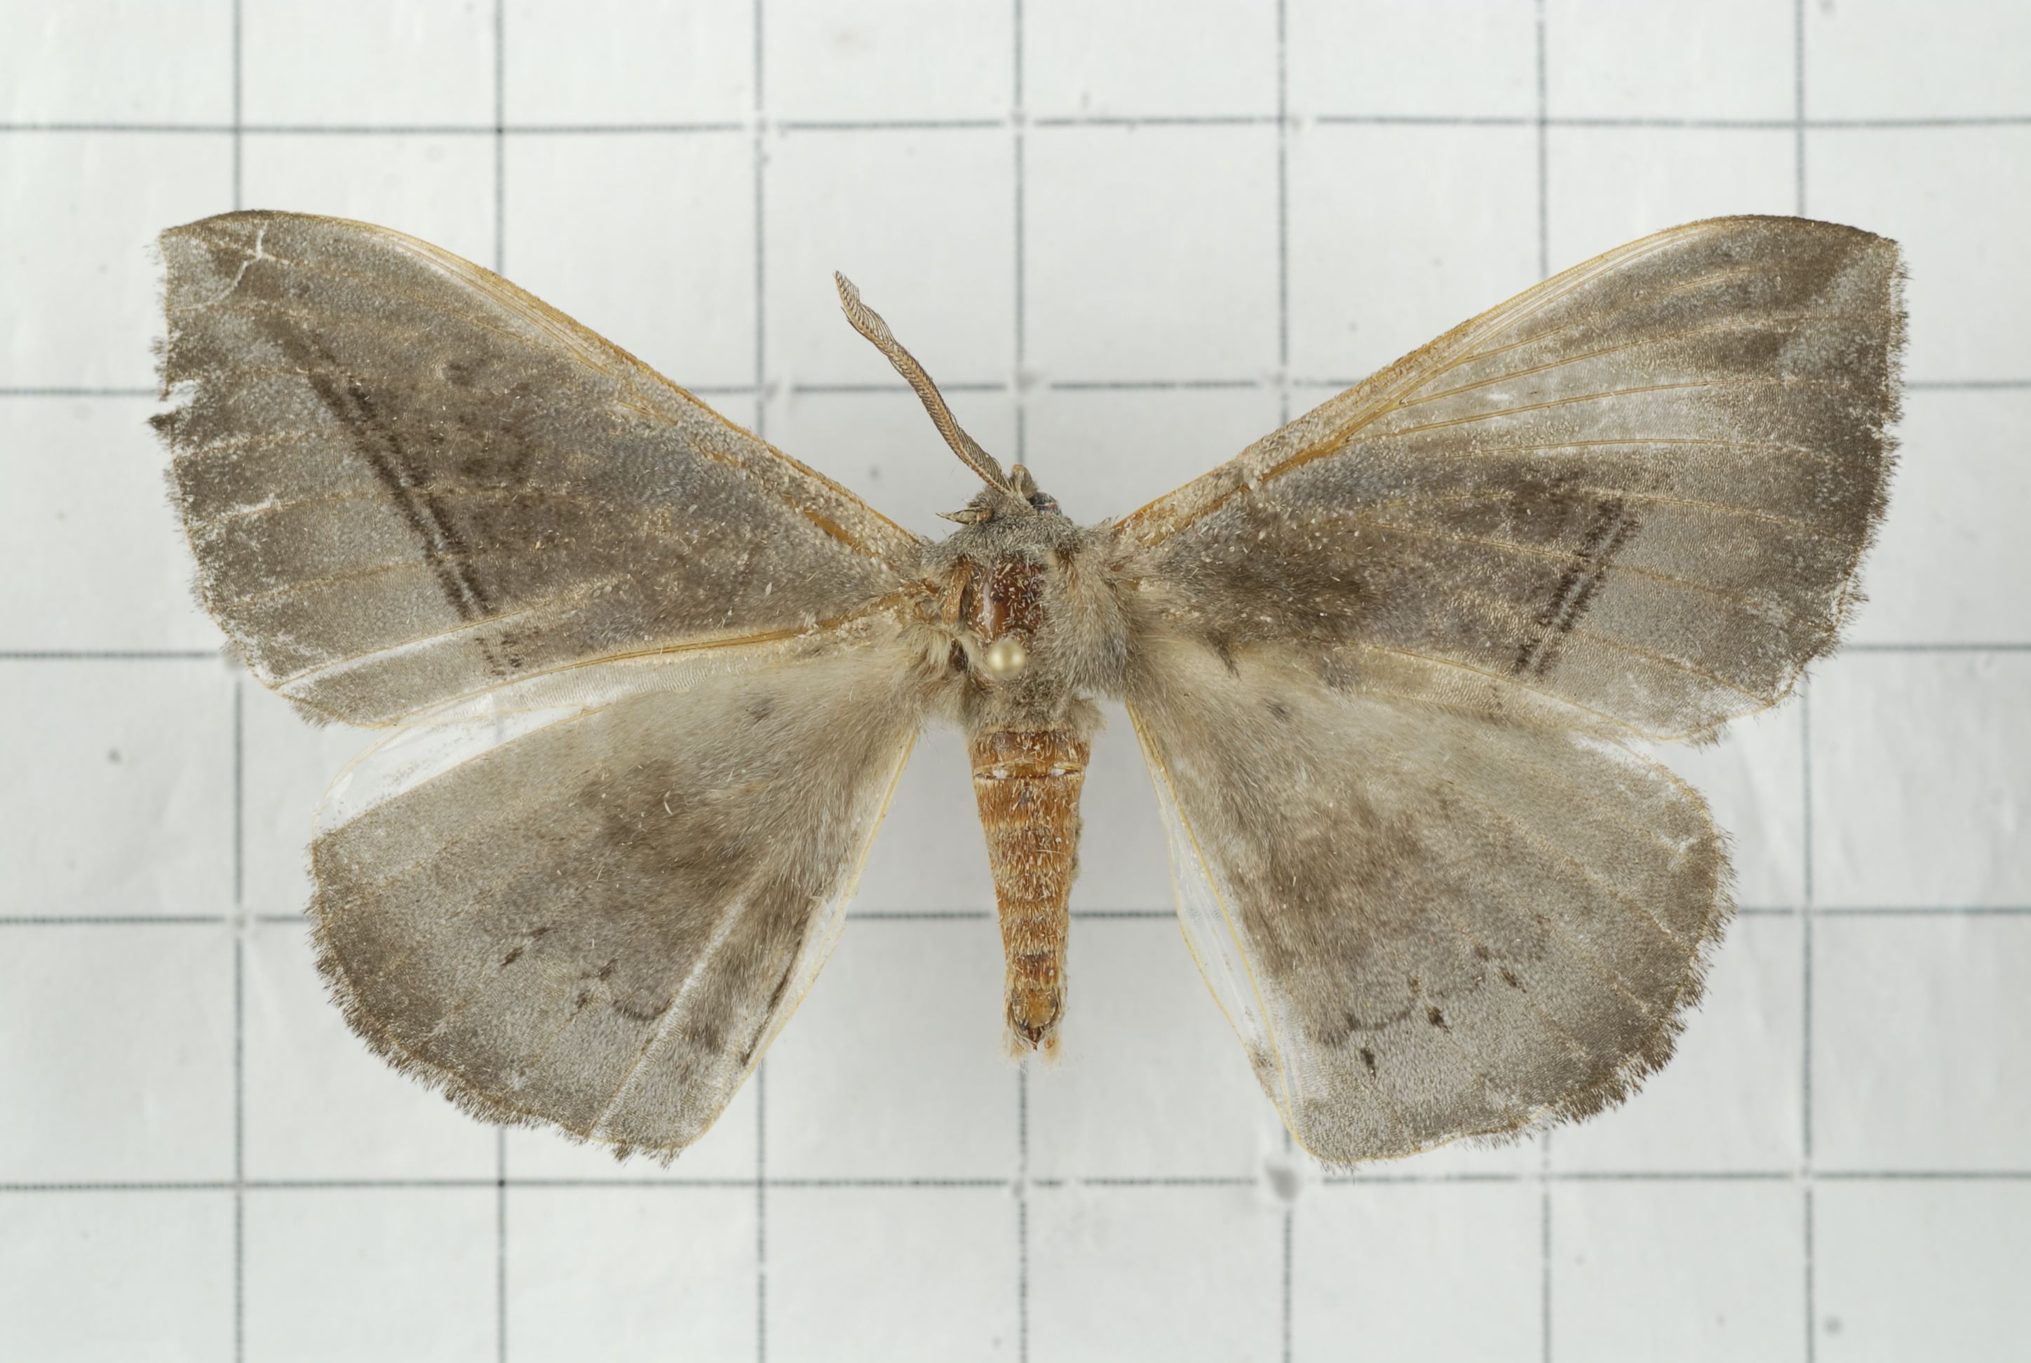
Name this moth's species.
Ganisa formosicola
